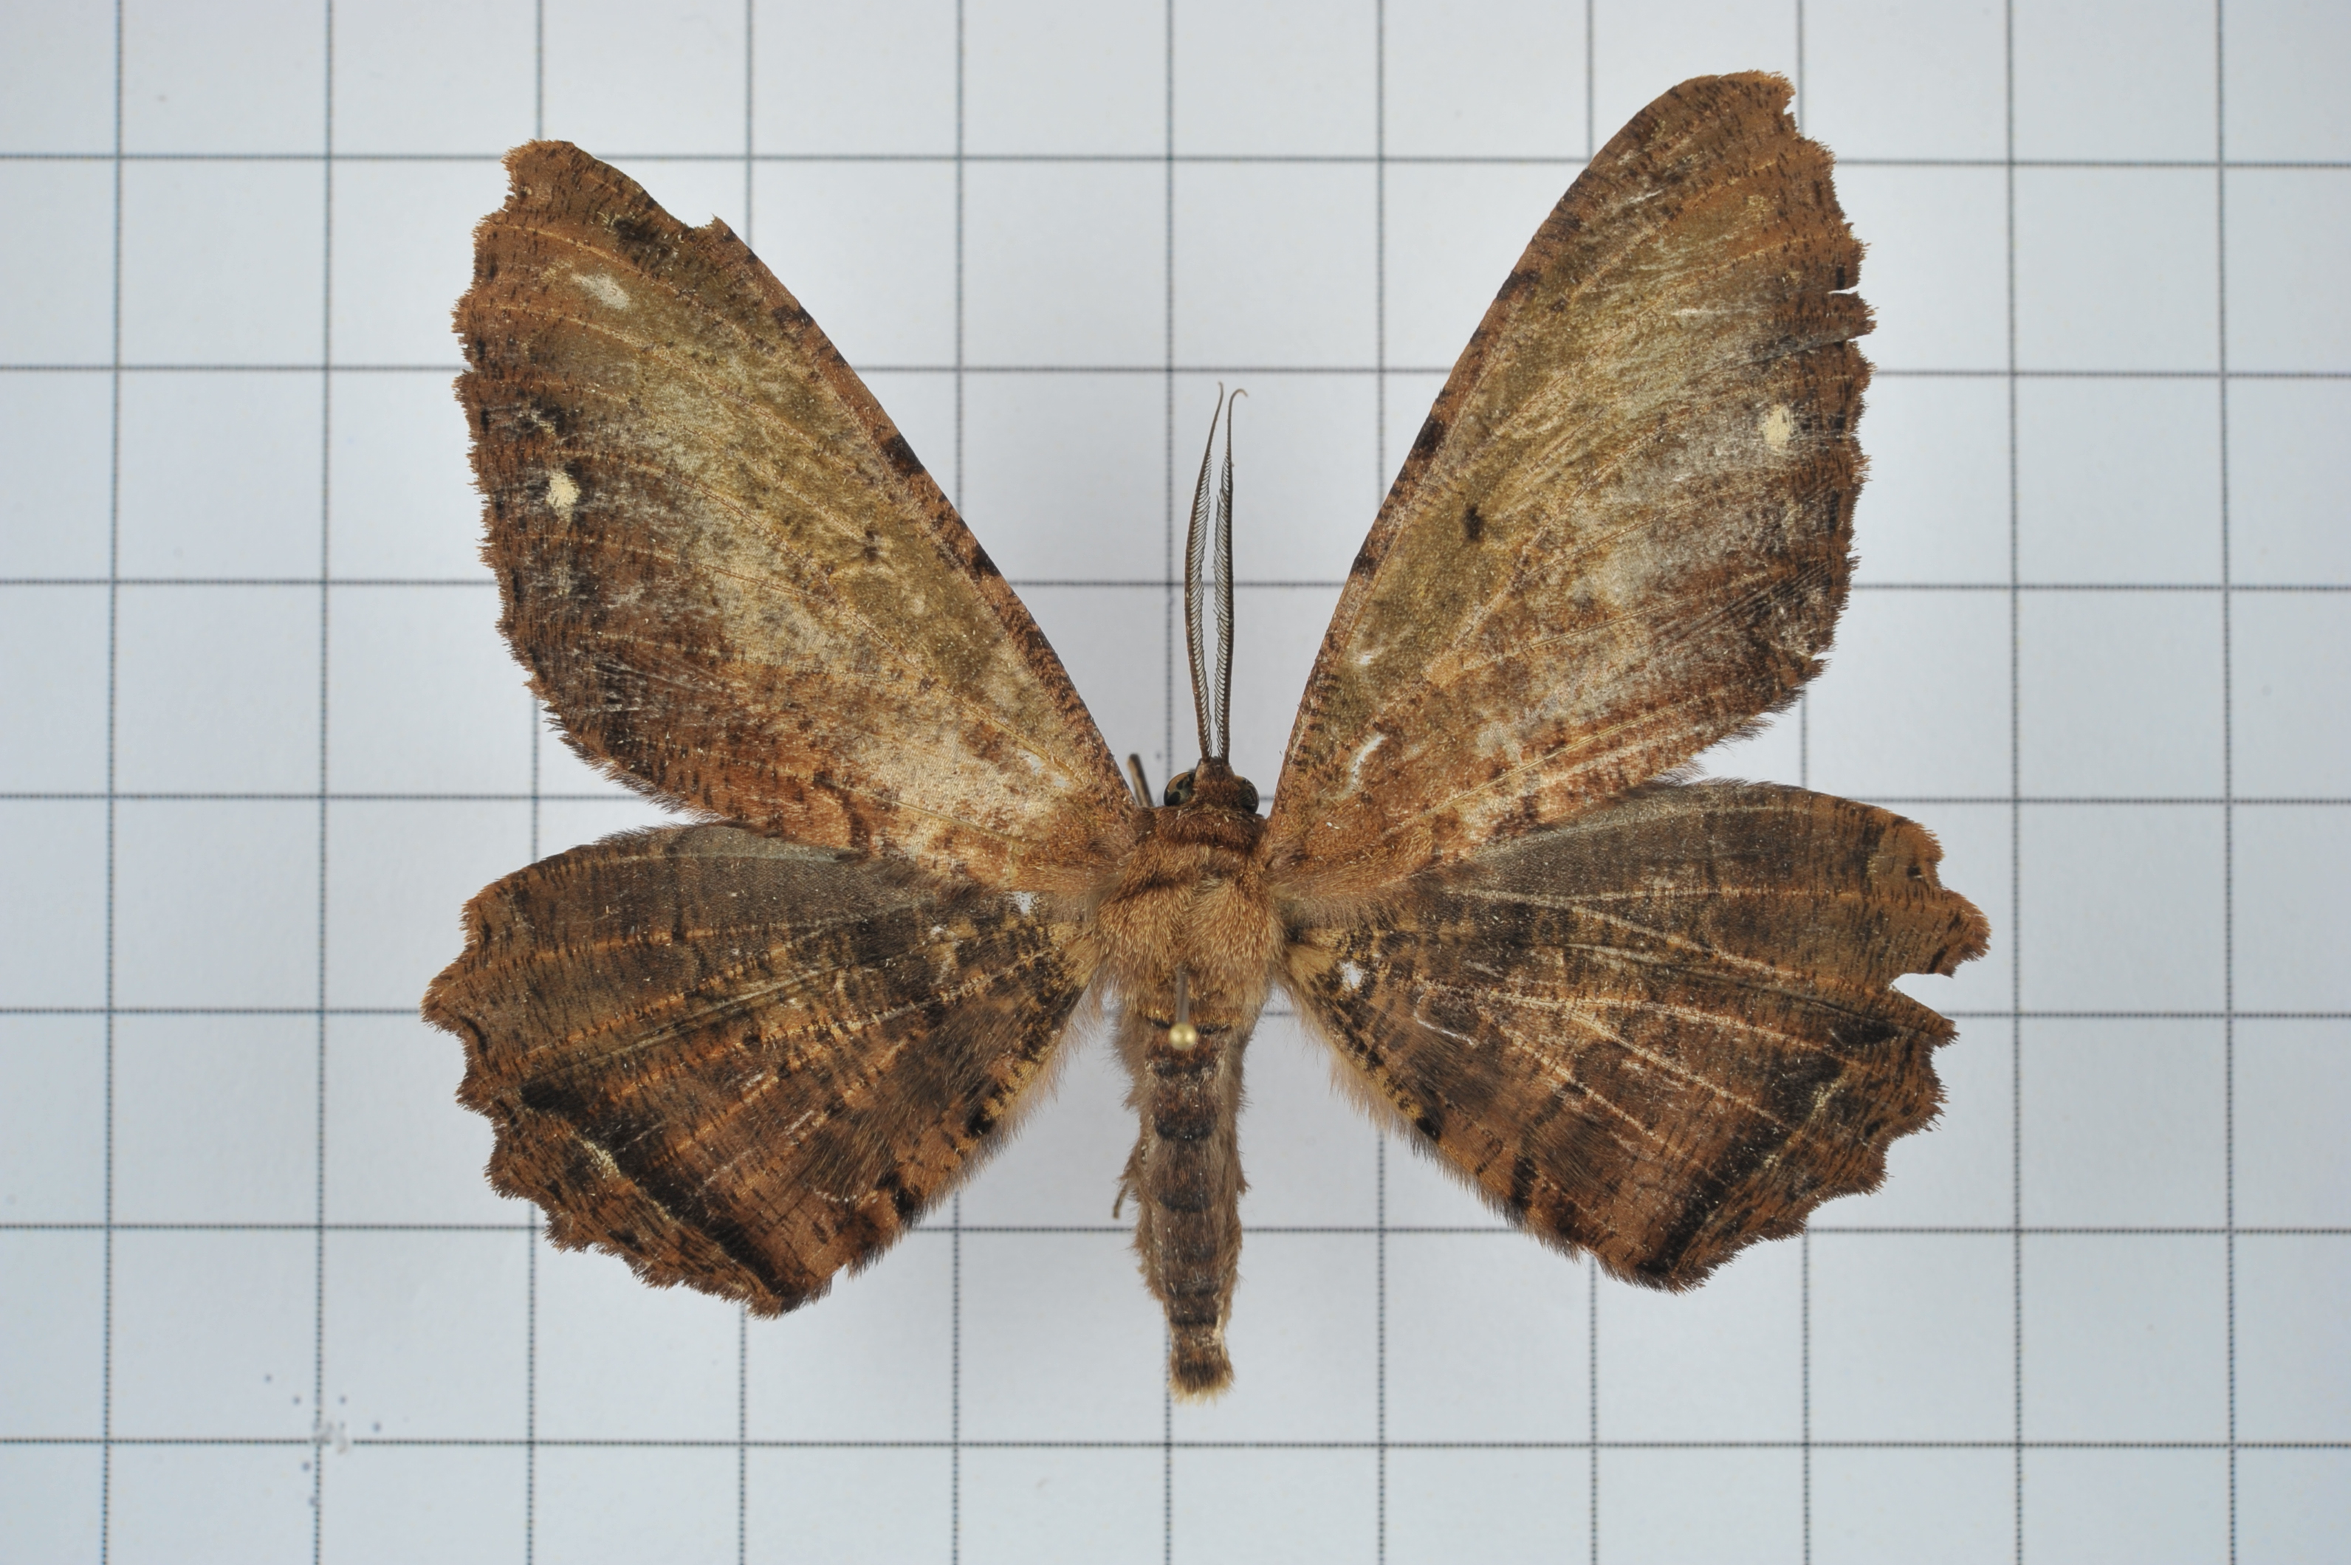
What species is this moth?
Chorodna creataria
